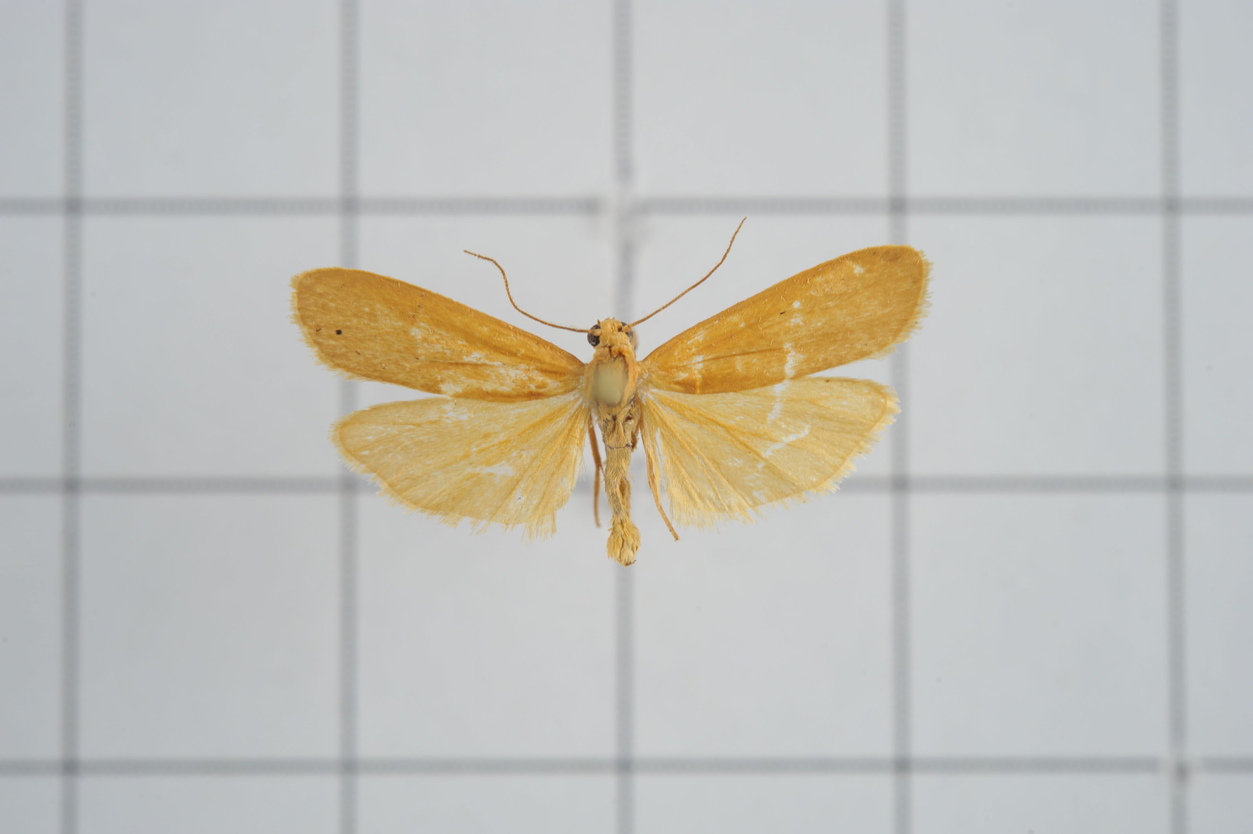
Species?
Tigrioides dimidiata
